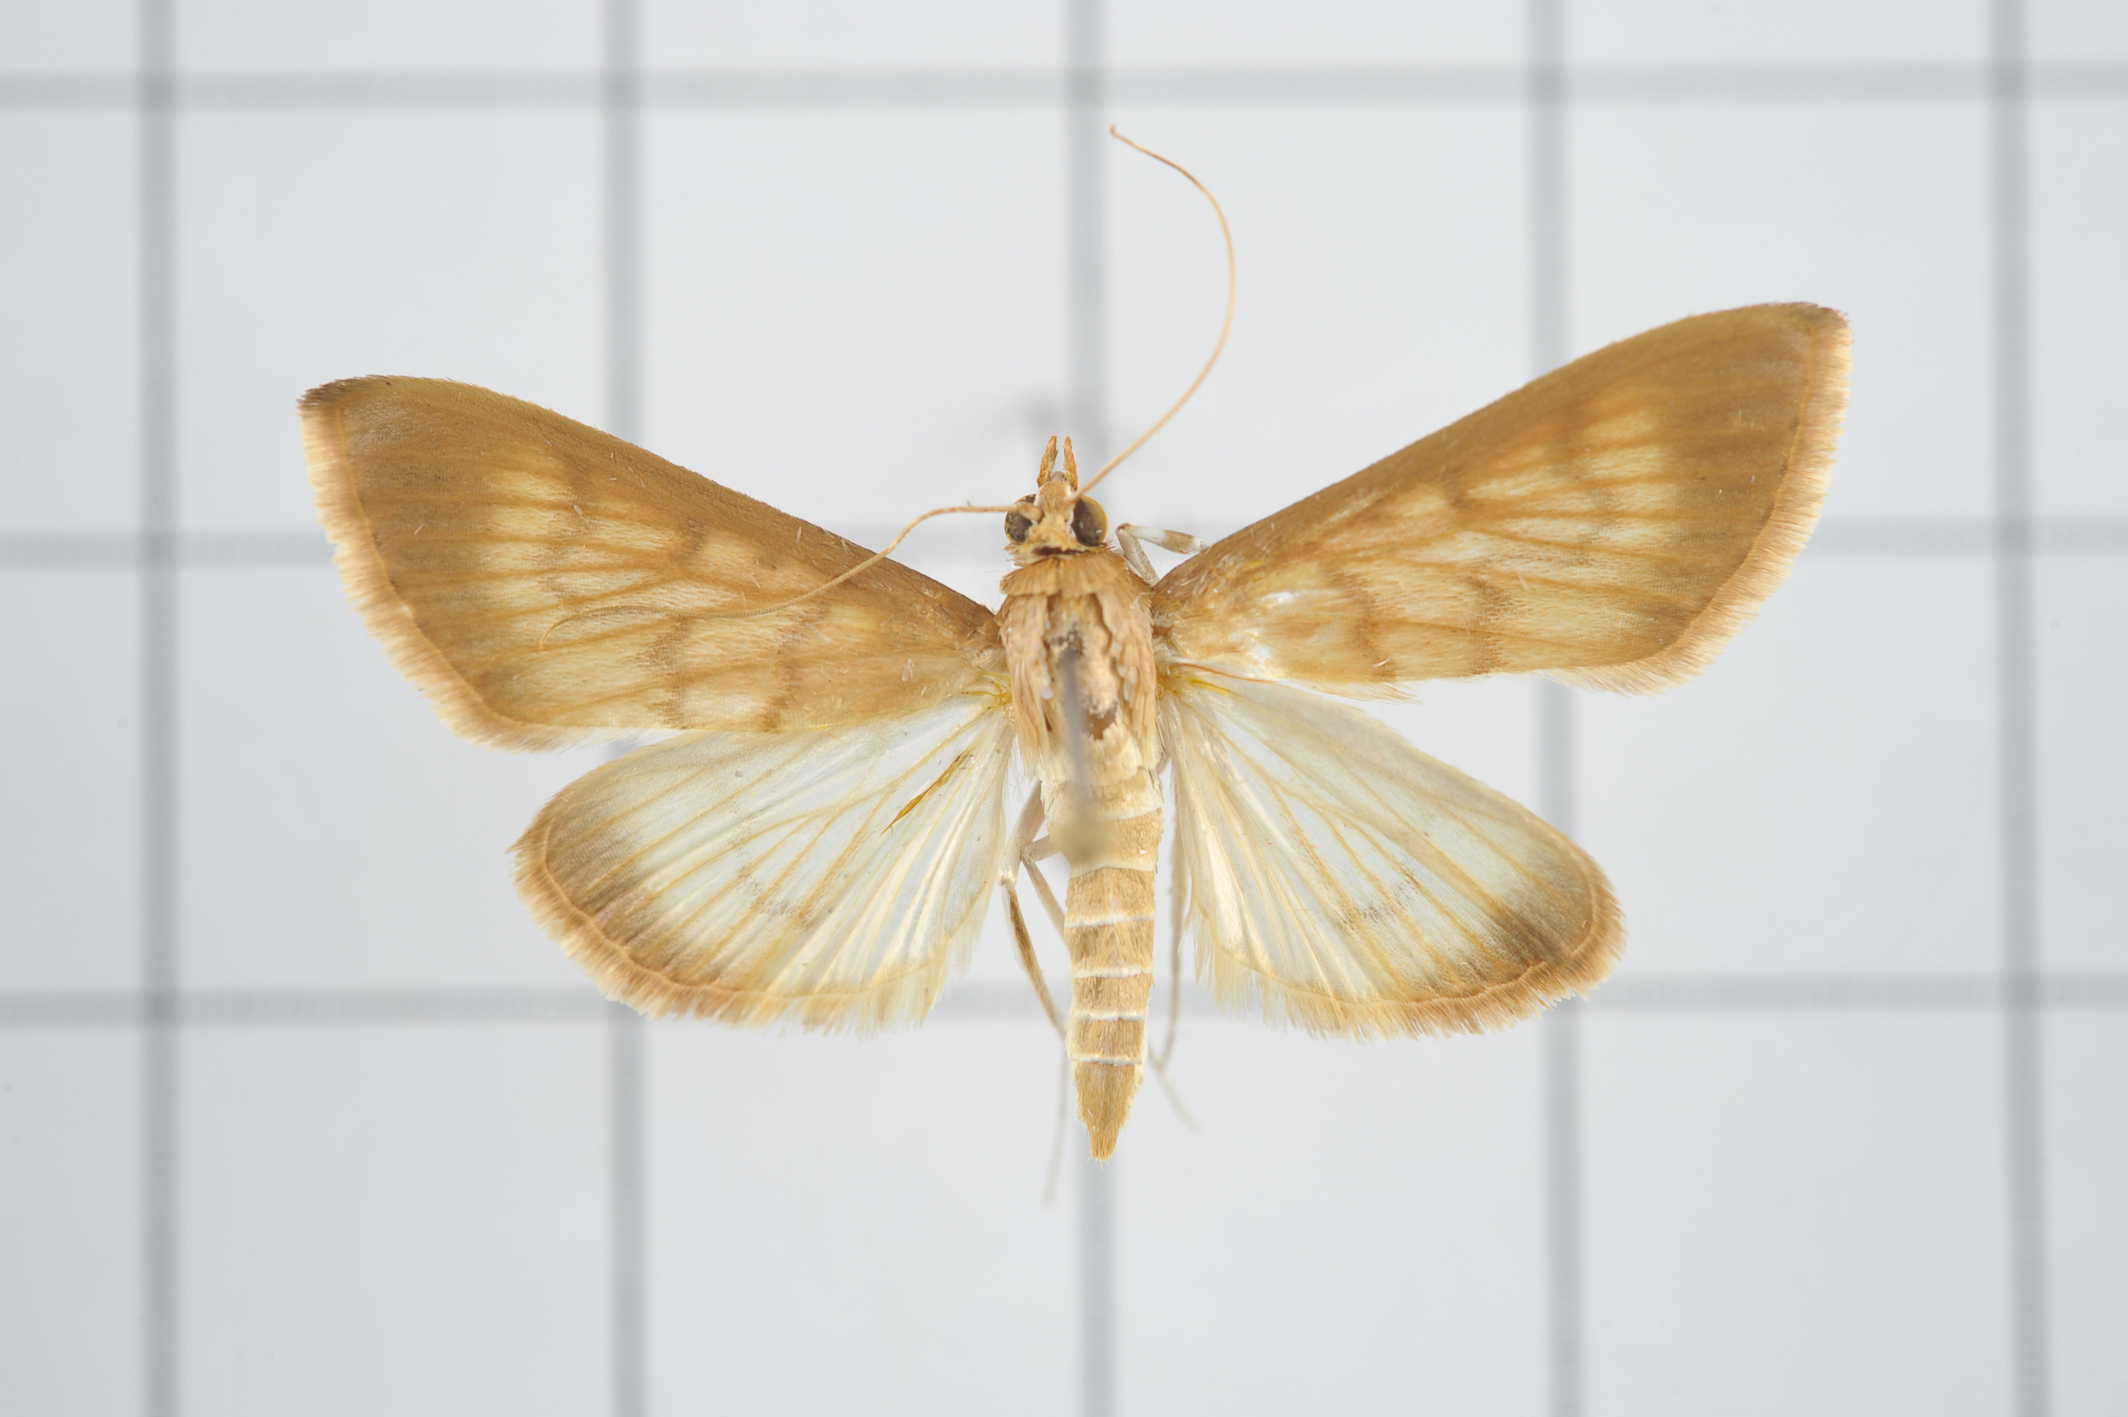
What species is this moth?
Crypsiptya coclesalis
